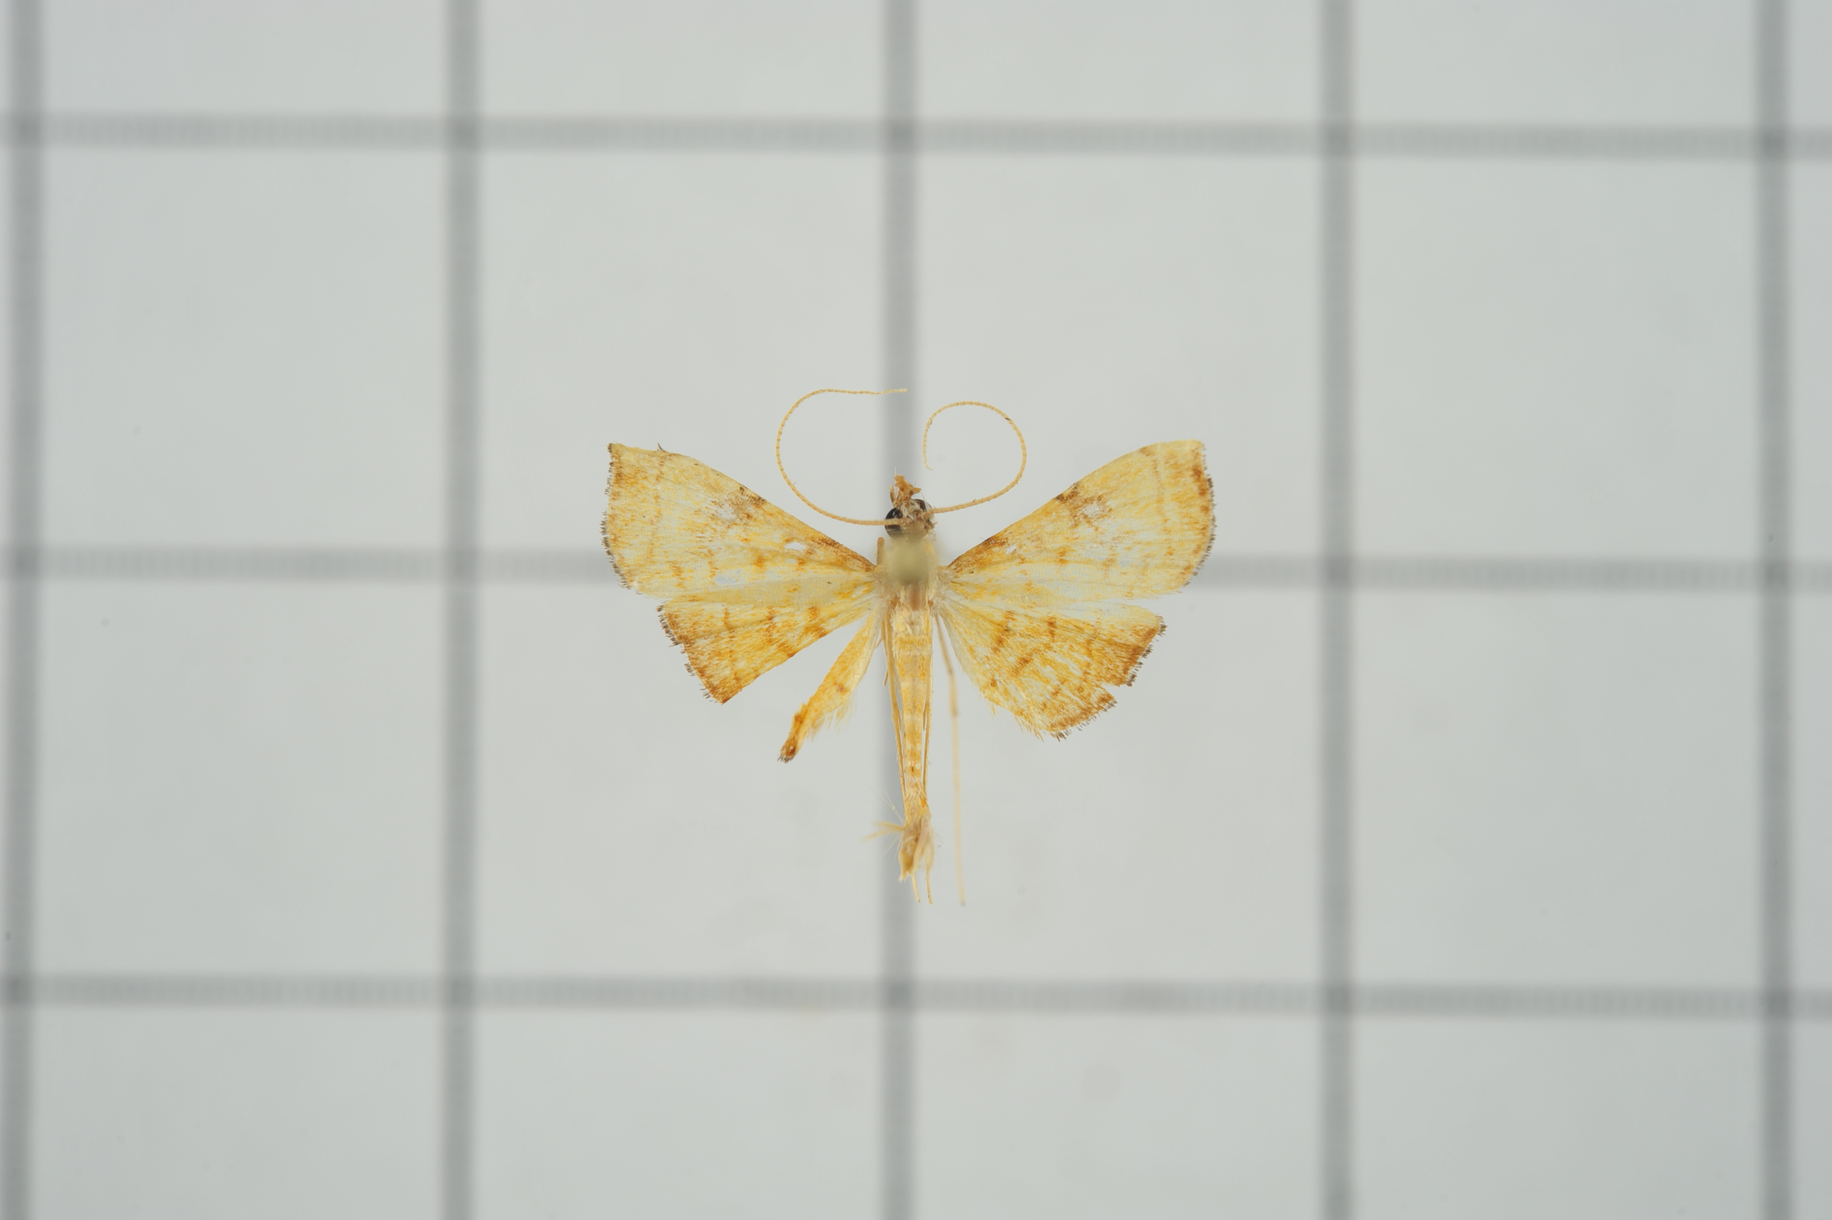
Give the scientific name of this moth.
Mabra nigriscripta
